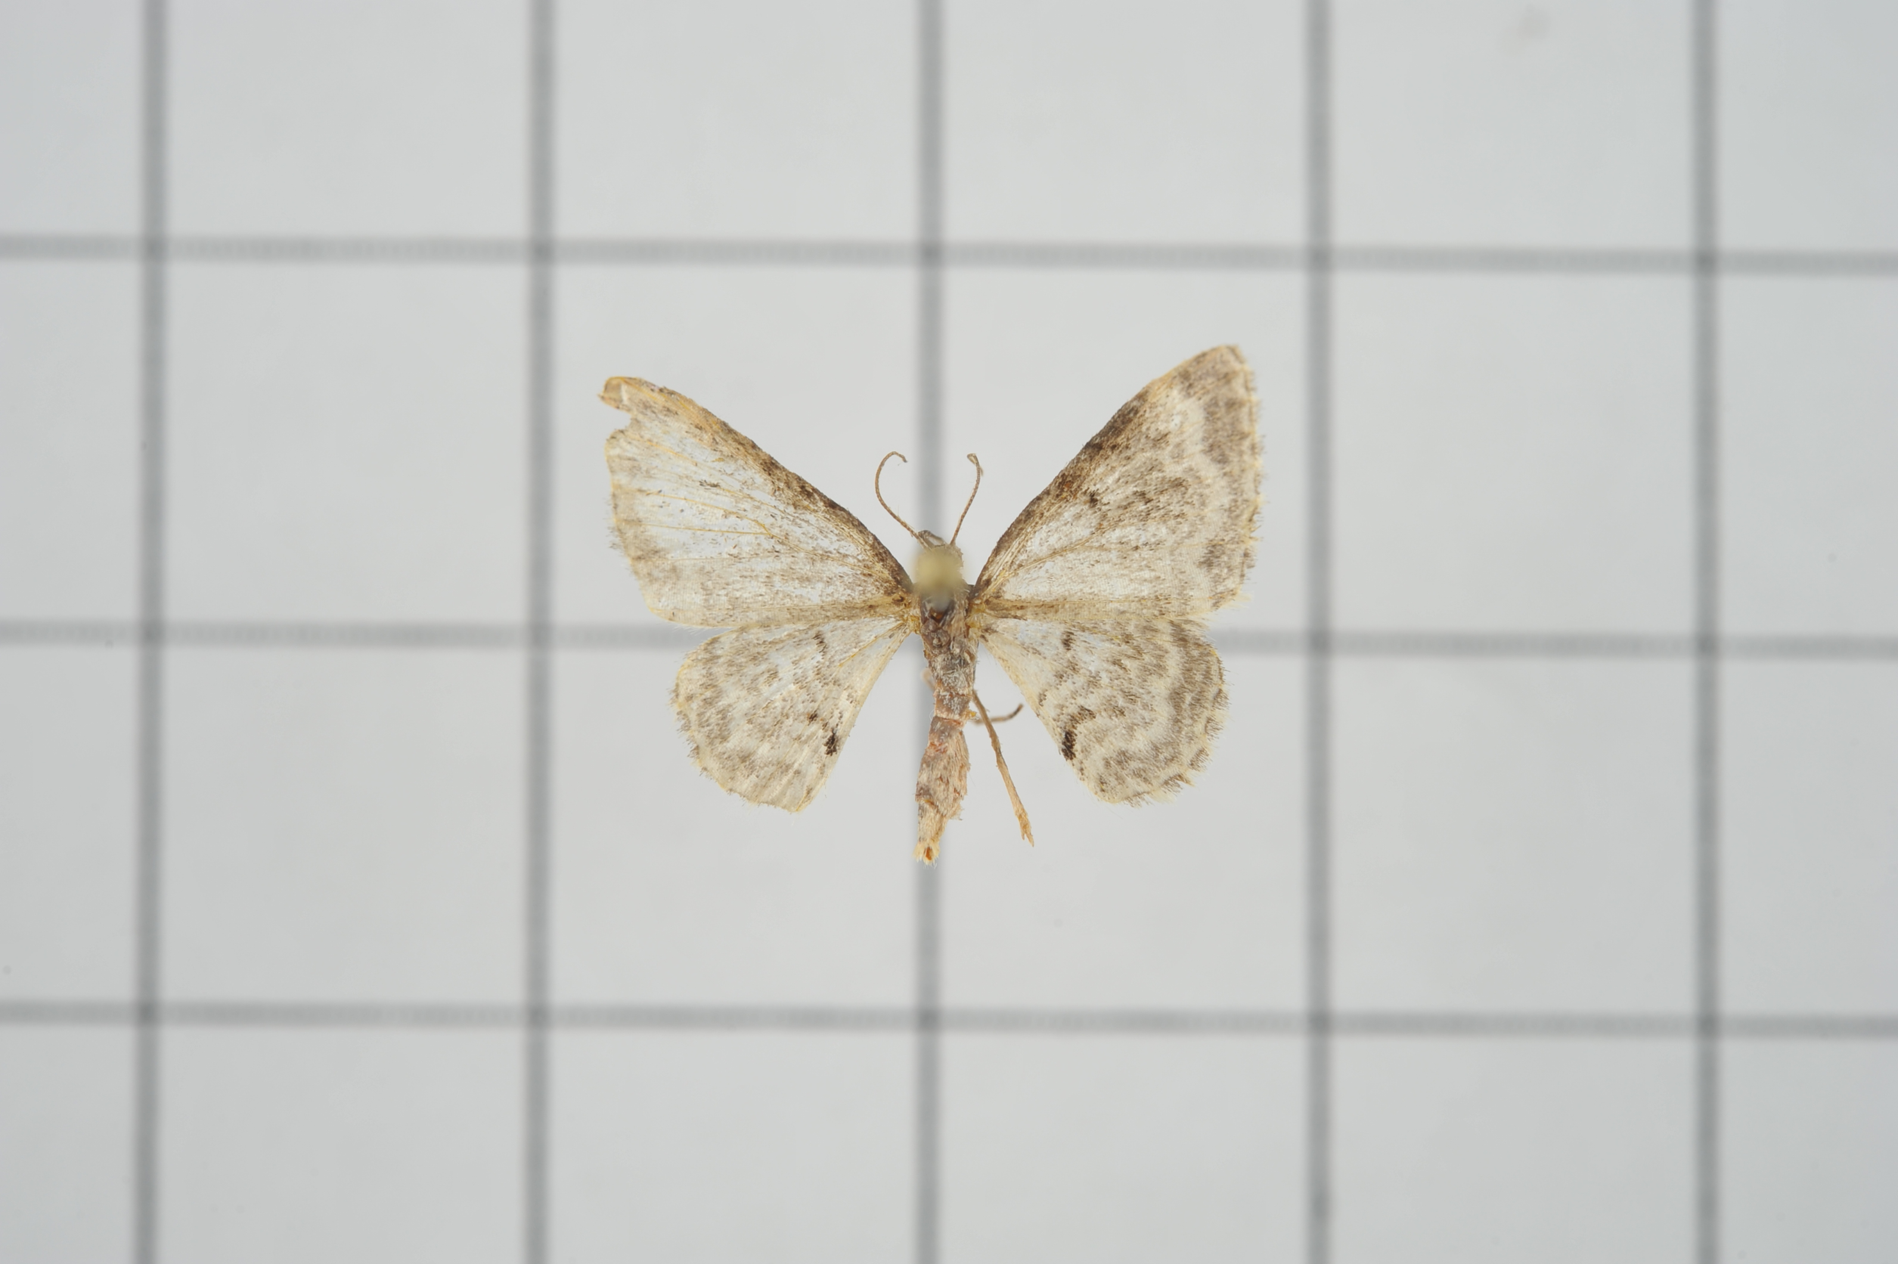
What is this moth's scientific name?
Hydrelia enisaria
